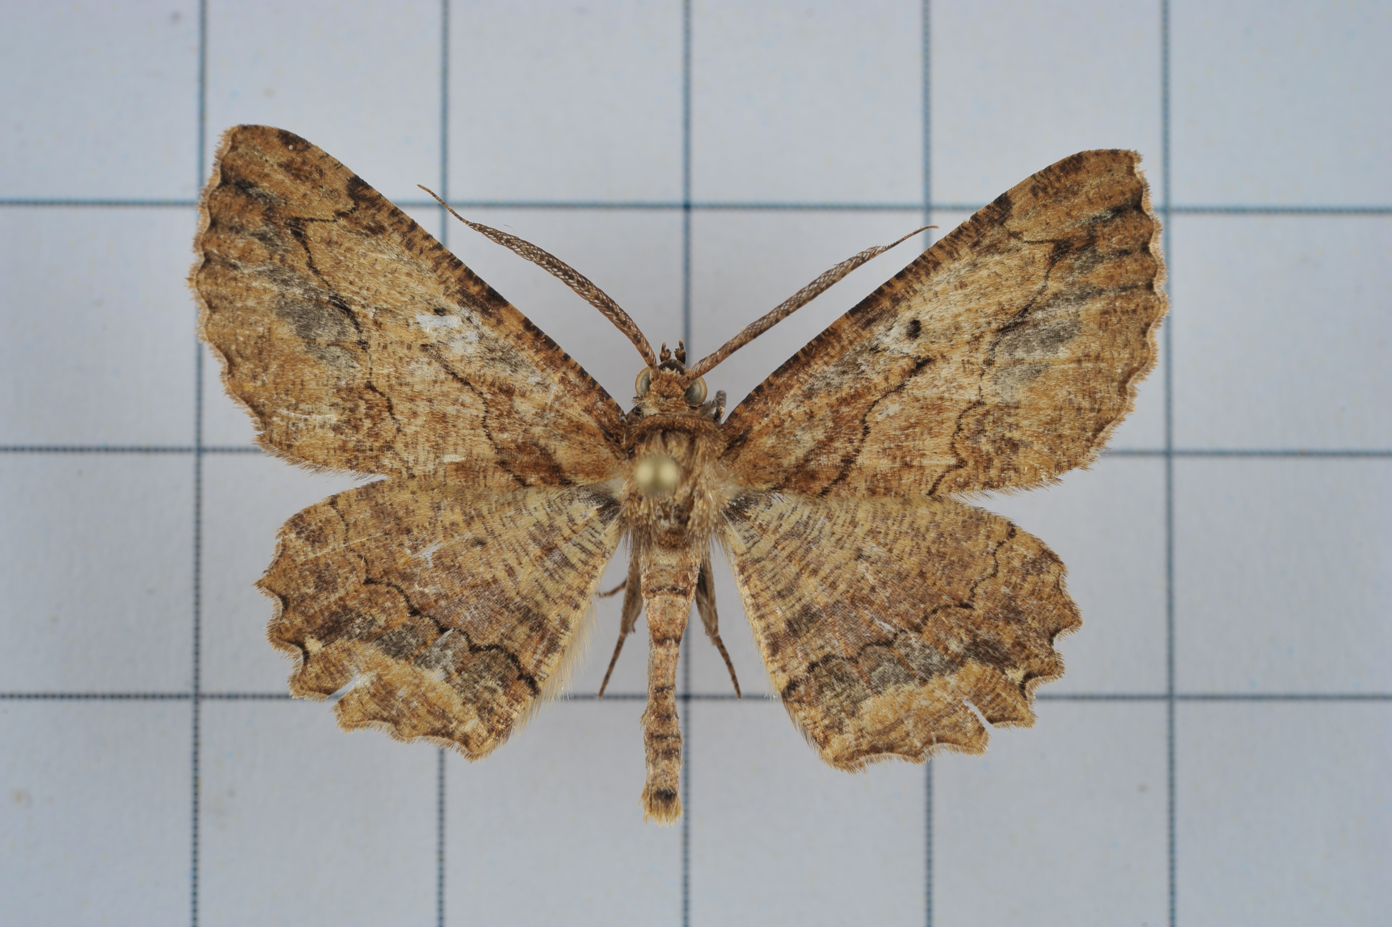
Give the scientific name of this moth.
Menophra anaplagiata
